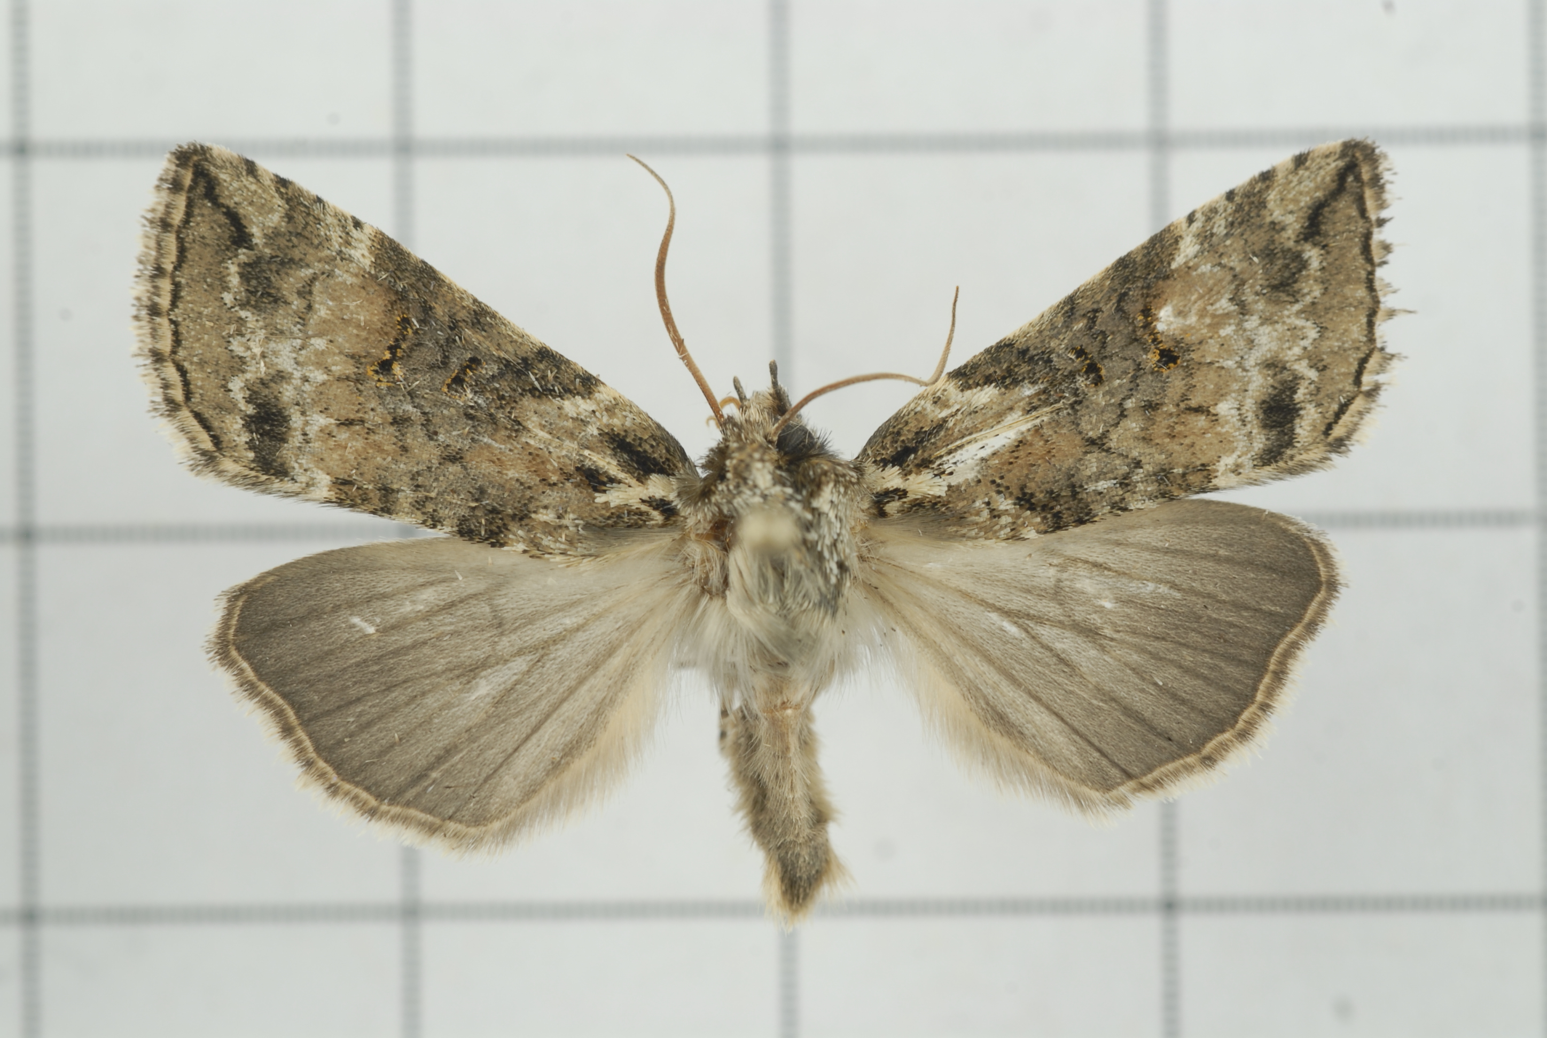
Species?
Epipsestis meilingchani
